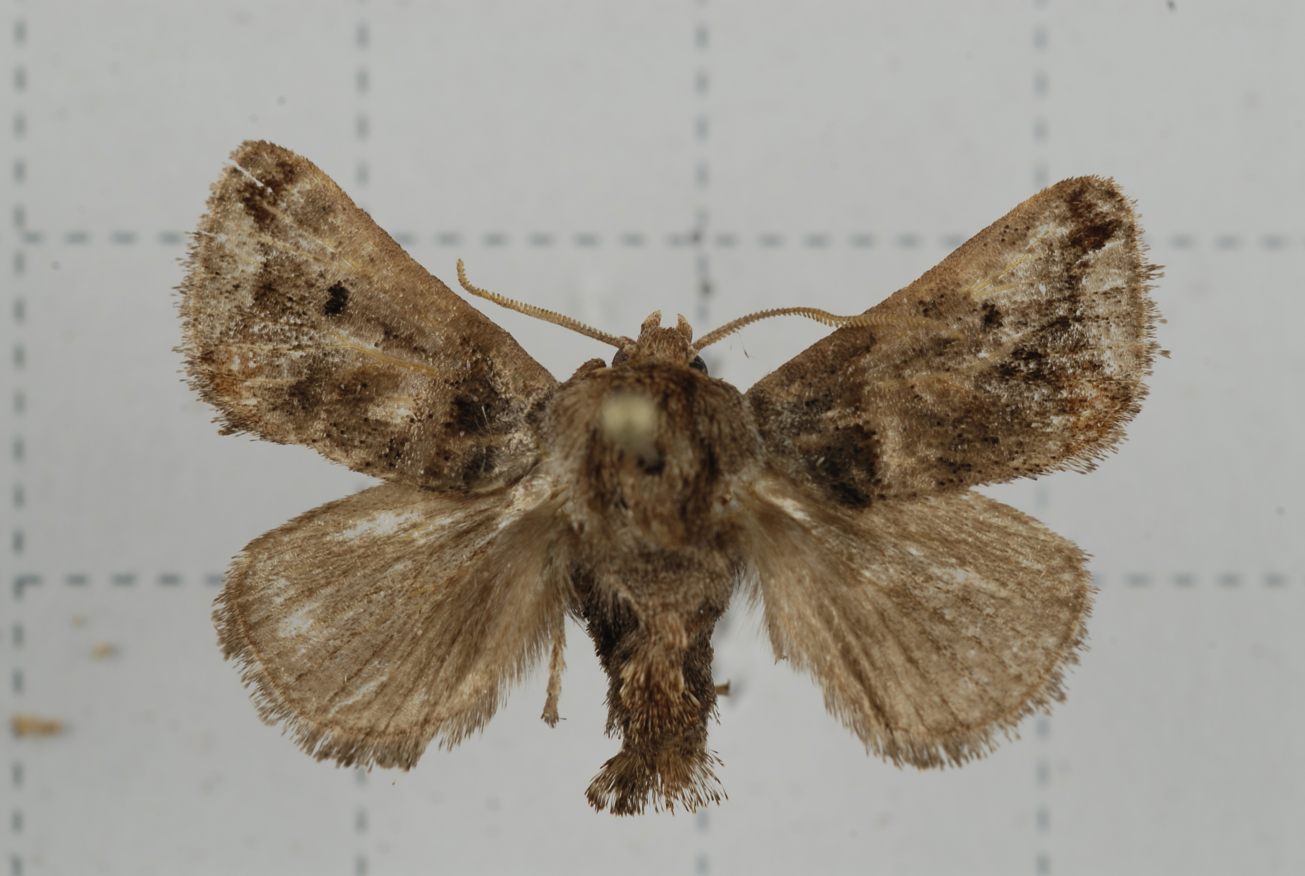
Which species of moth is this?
Phlossa conjuncta
